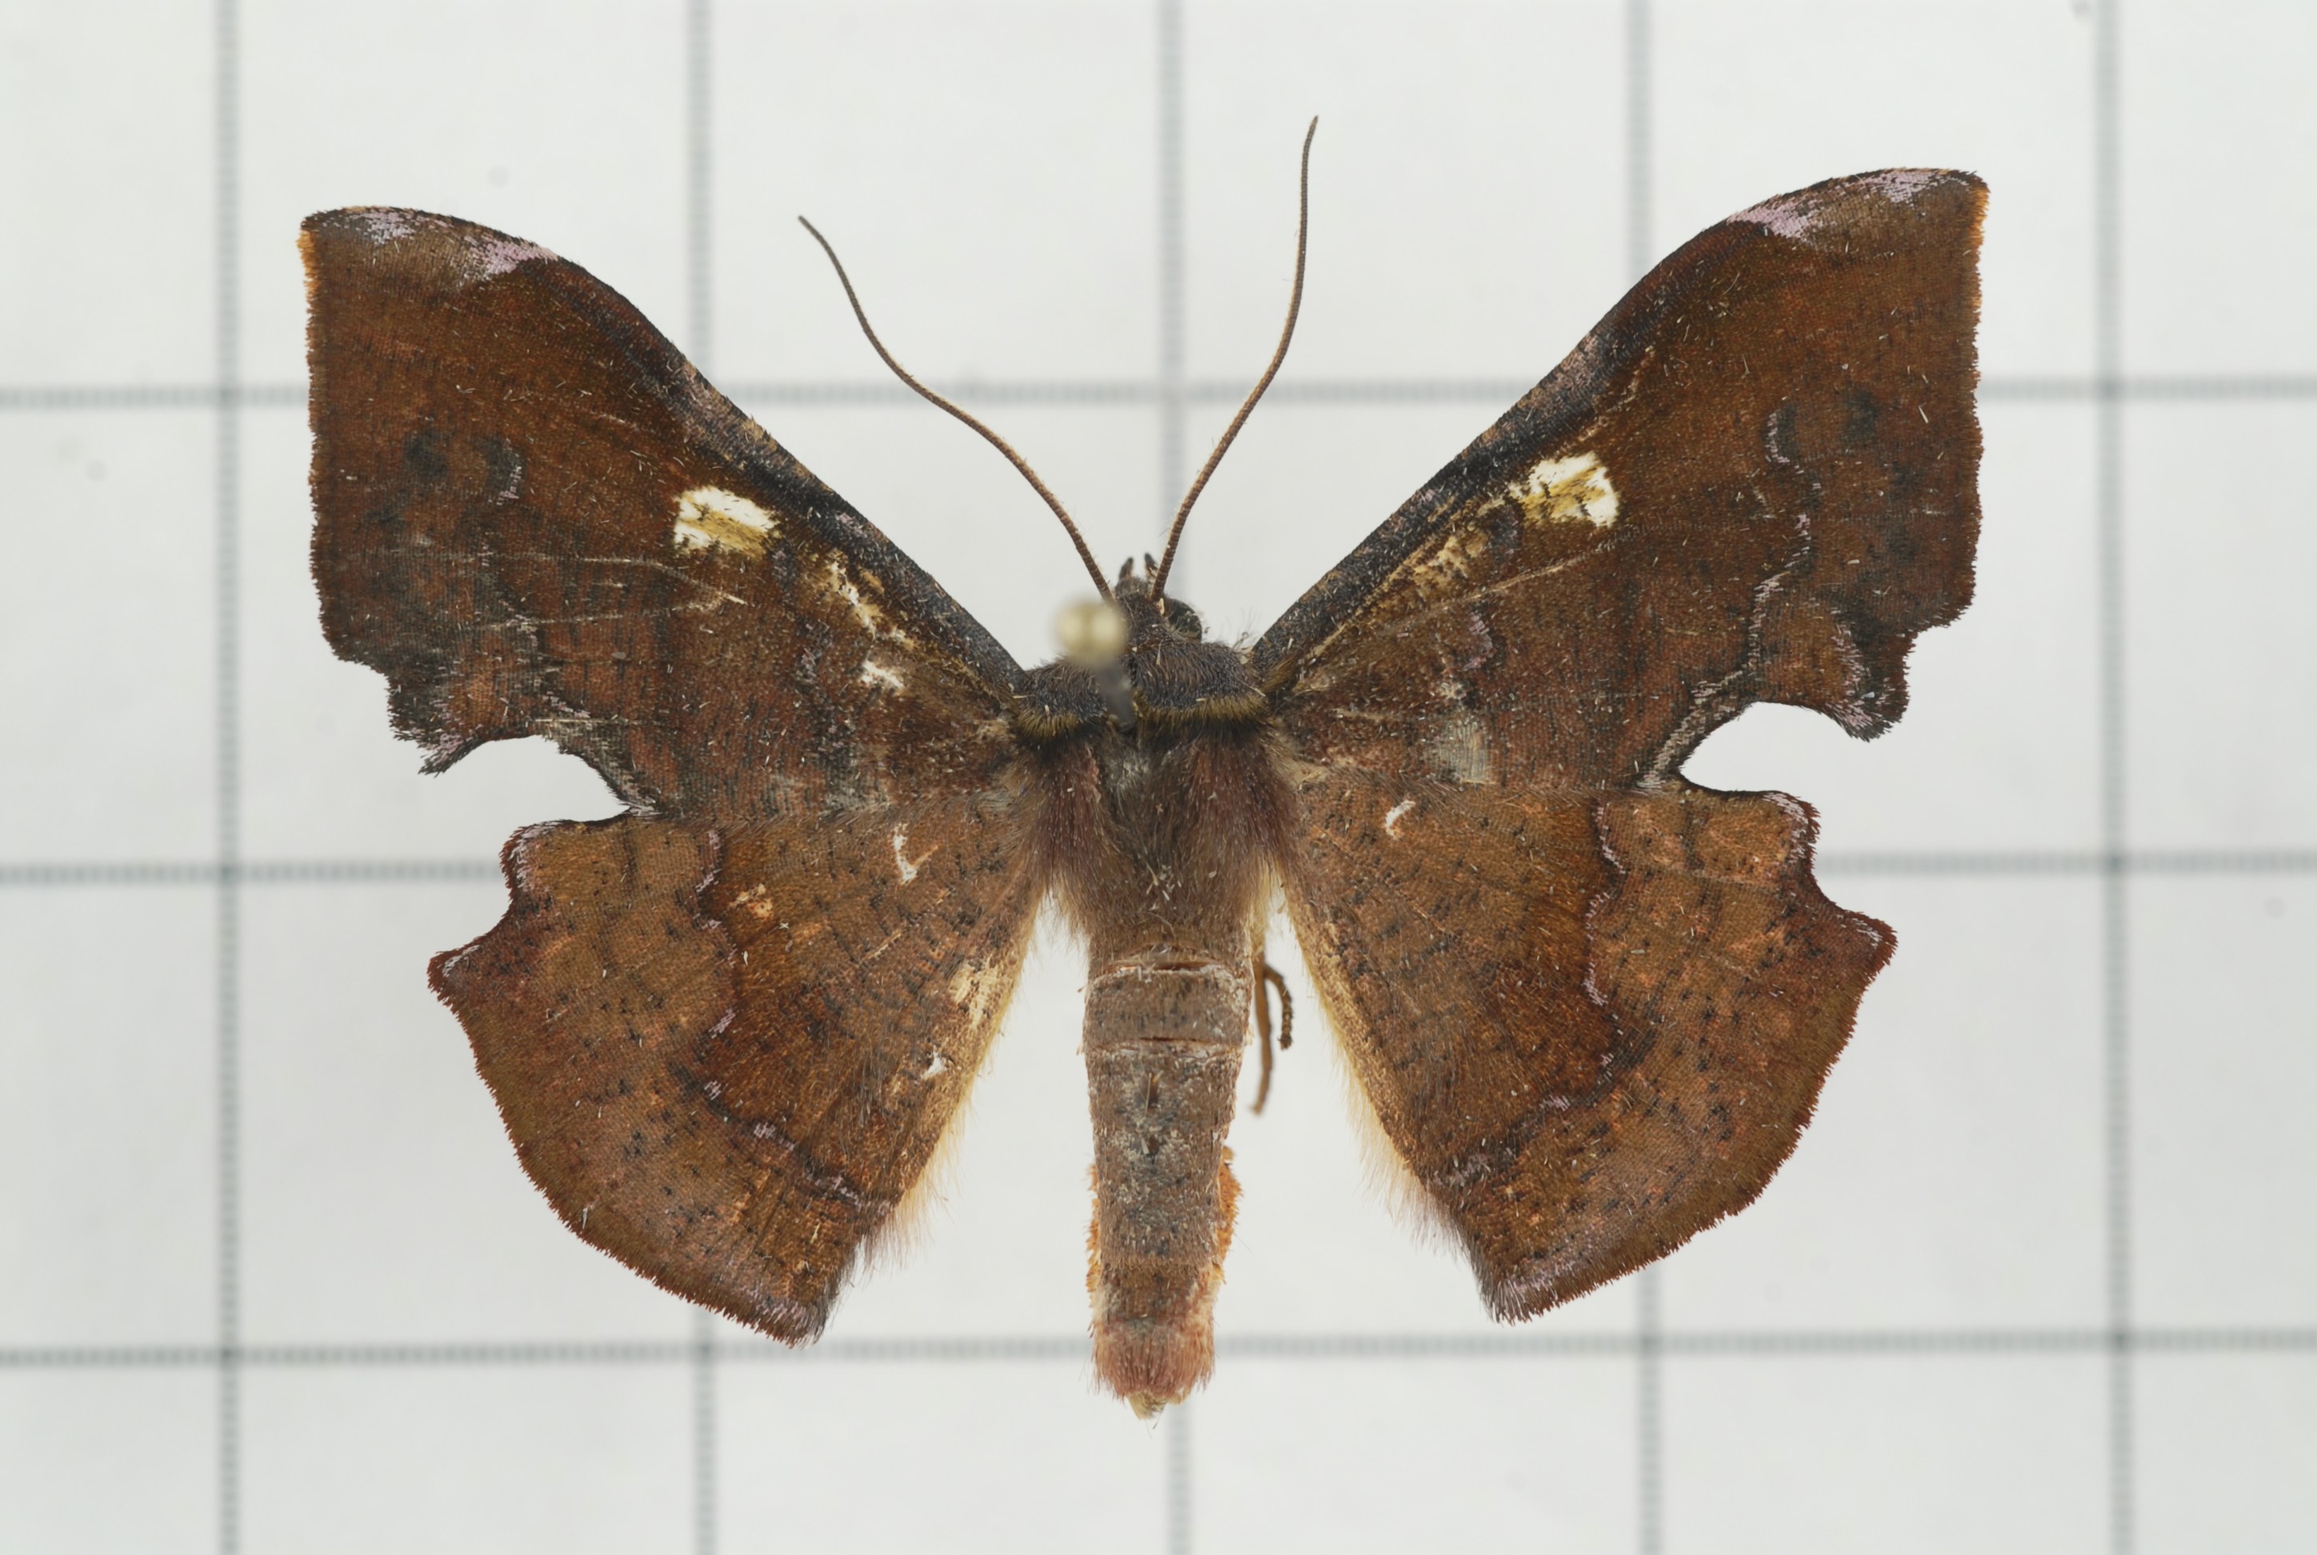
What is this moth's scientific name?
Fascellina chromataria
